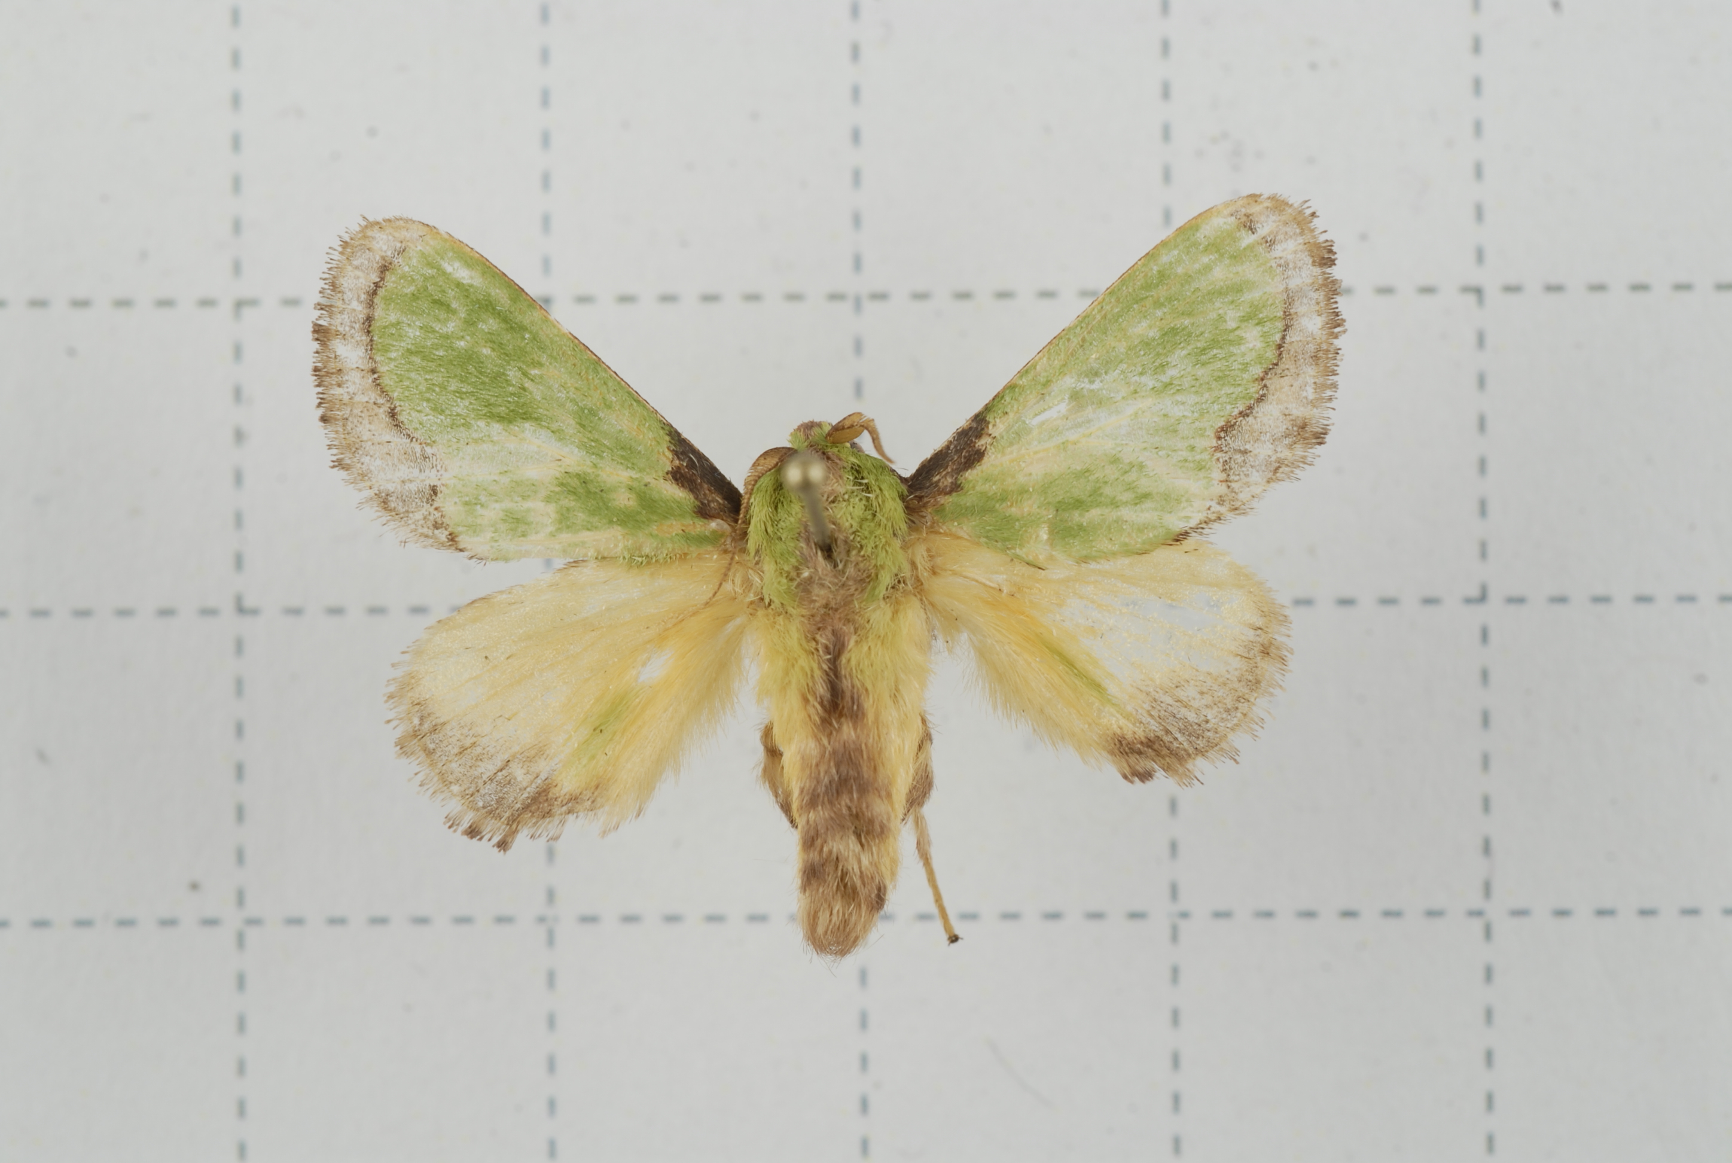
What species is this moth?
Parasa shirakii
